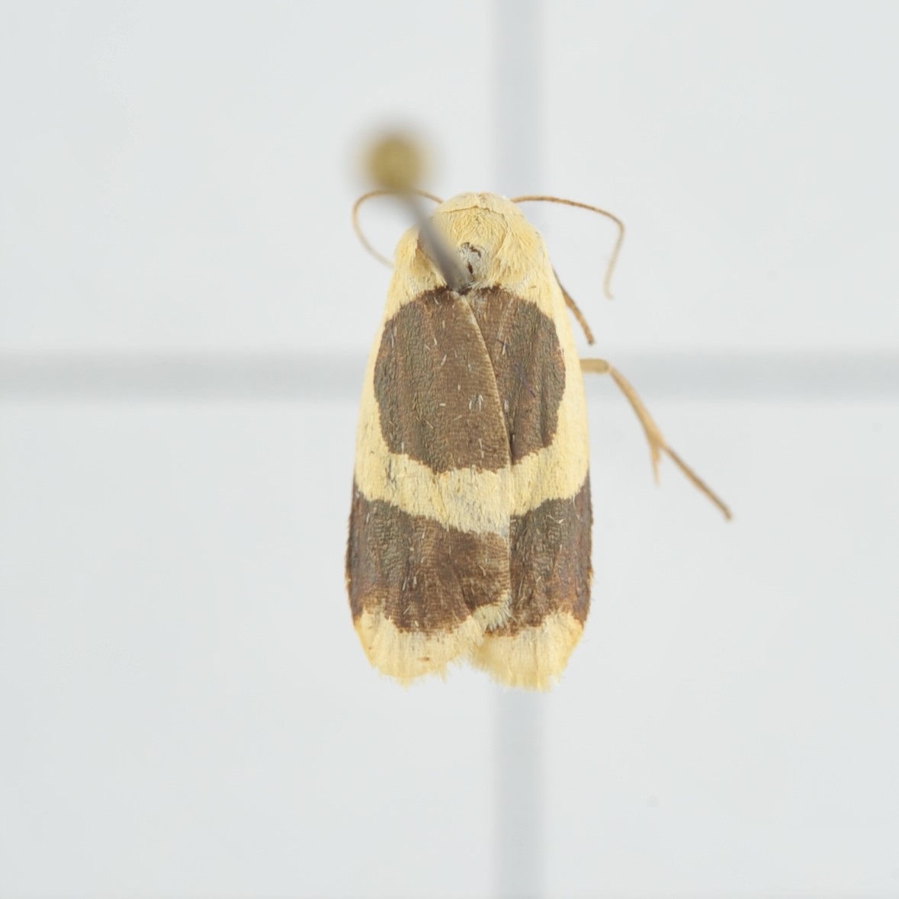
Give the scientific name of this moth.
Garudinia taioana
